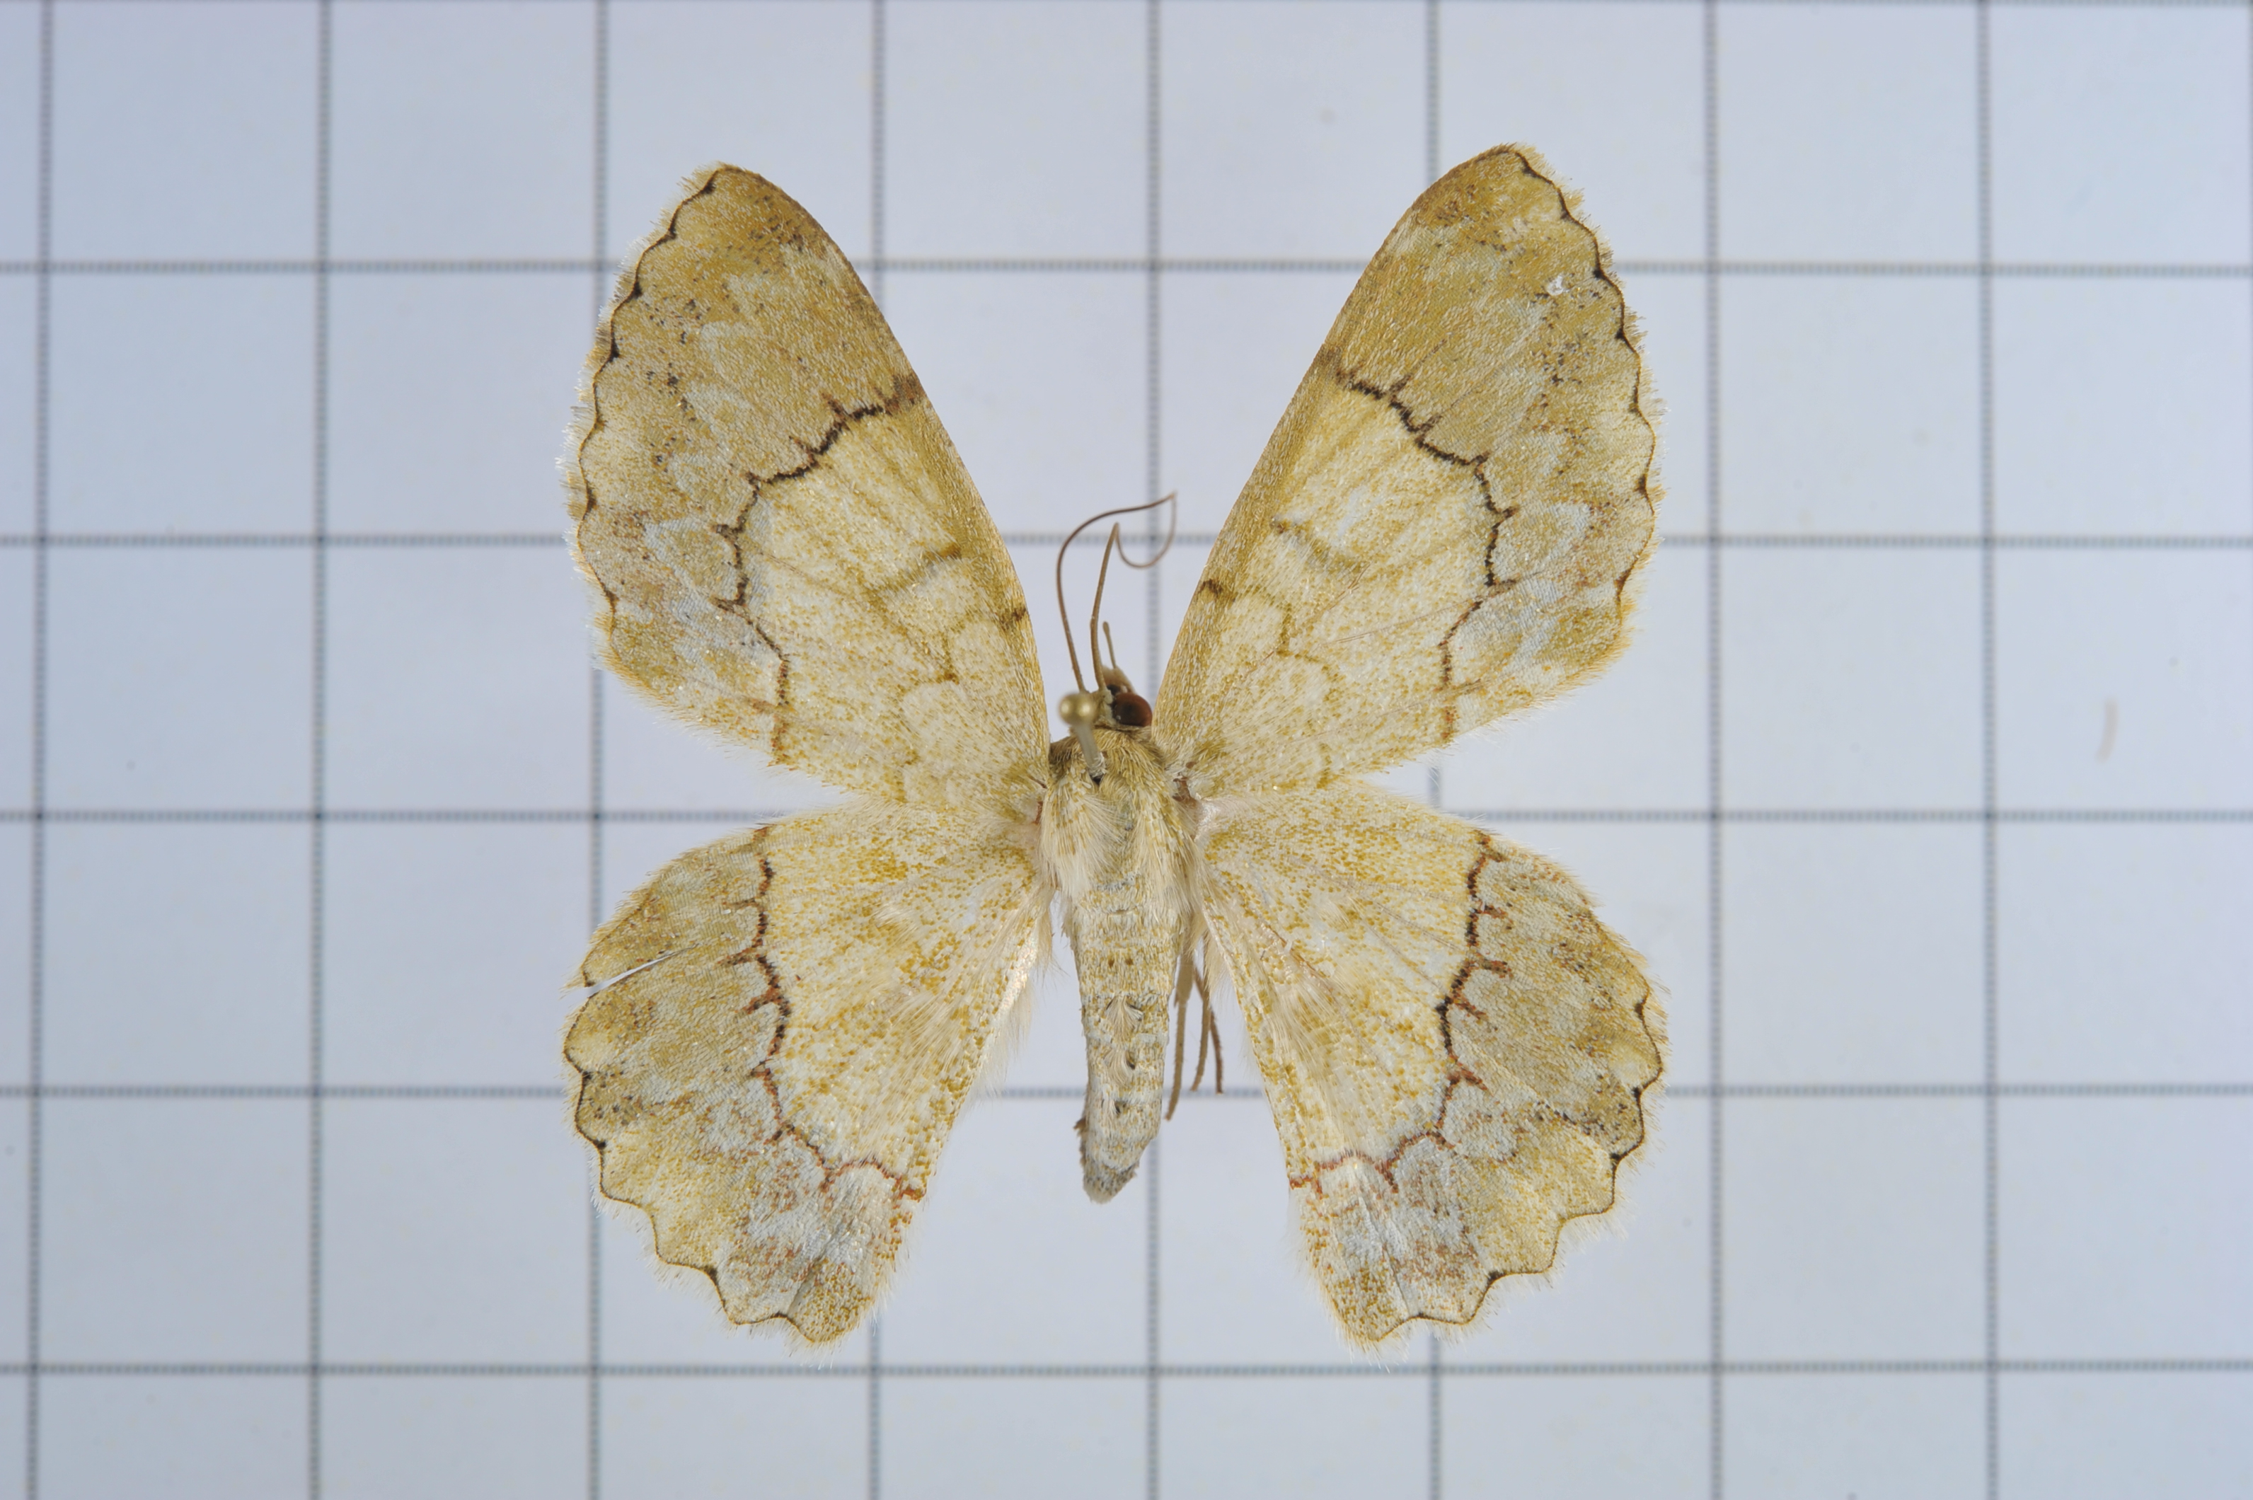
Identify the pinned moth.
Pingasa ruginaria pacifica
